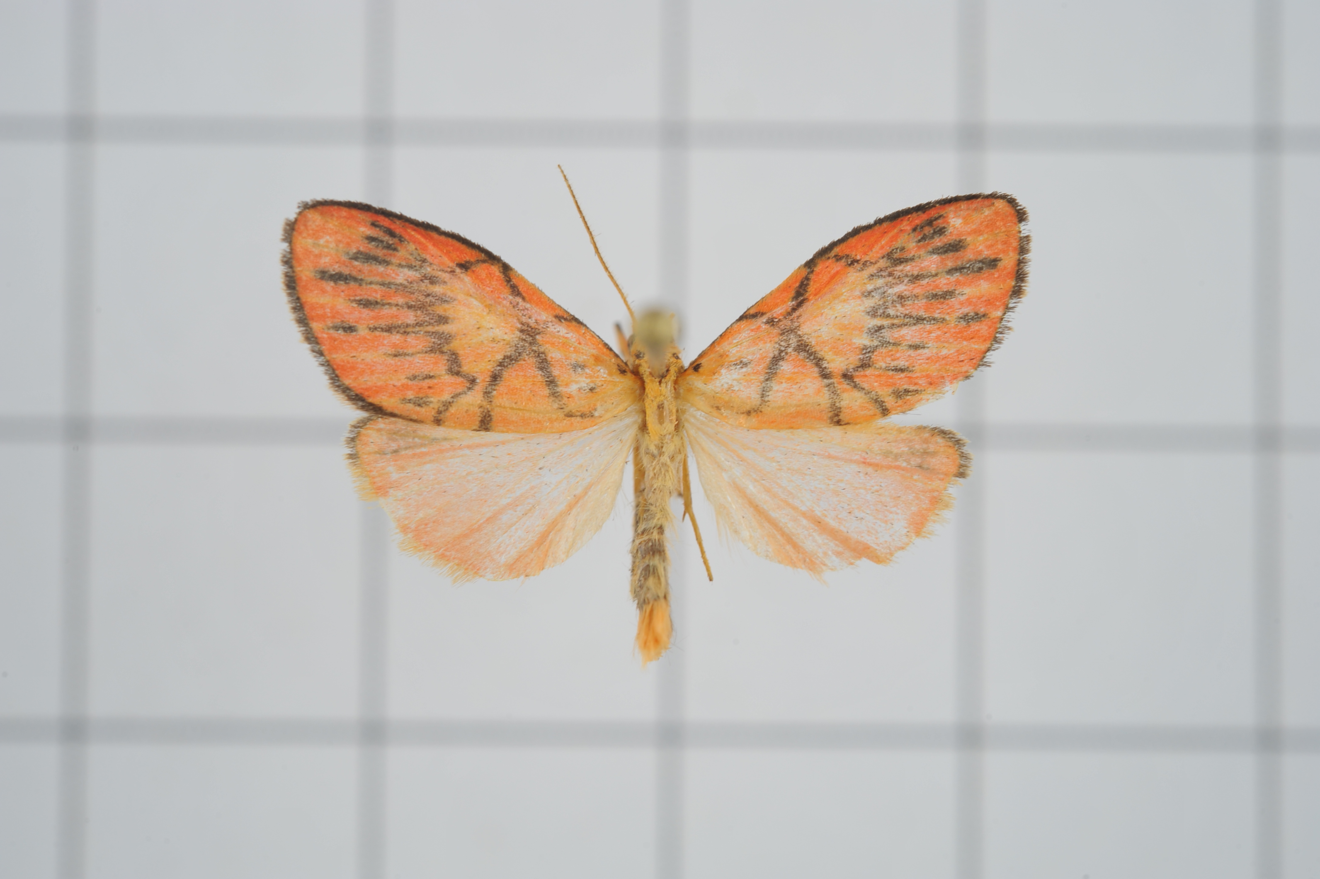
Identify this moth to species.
Aberrasine shiou
